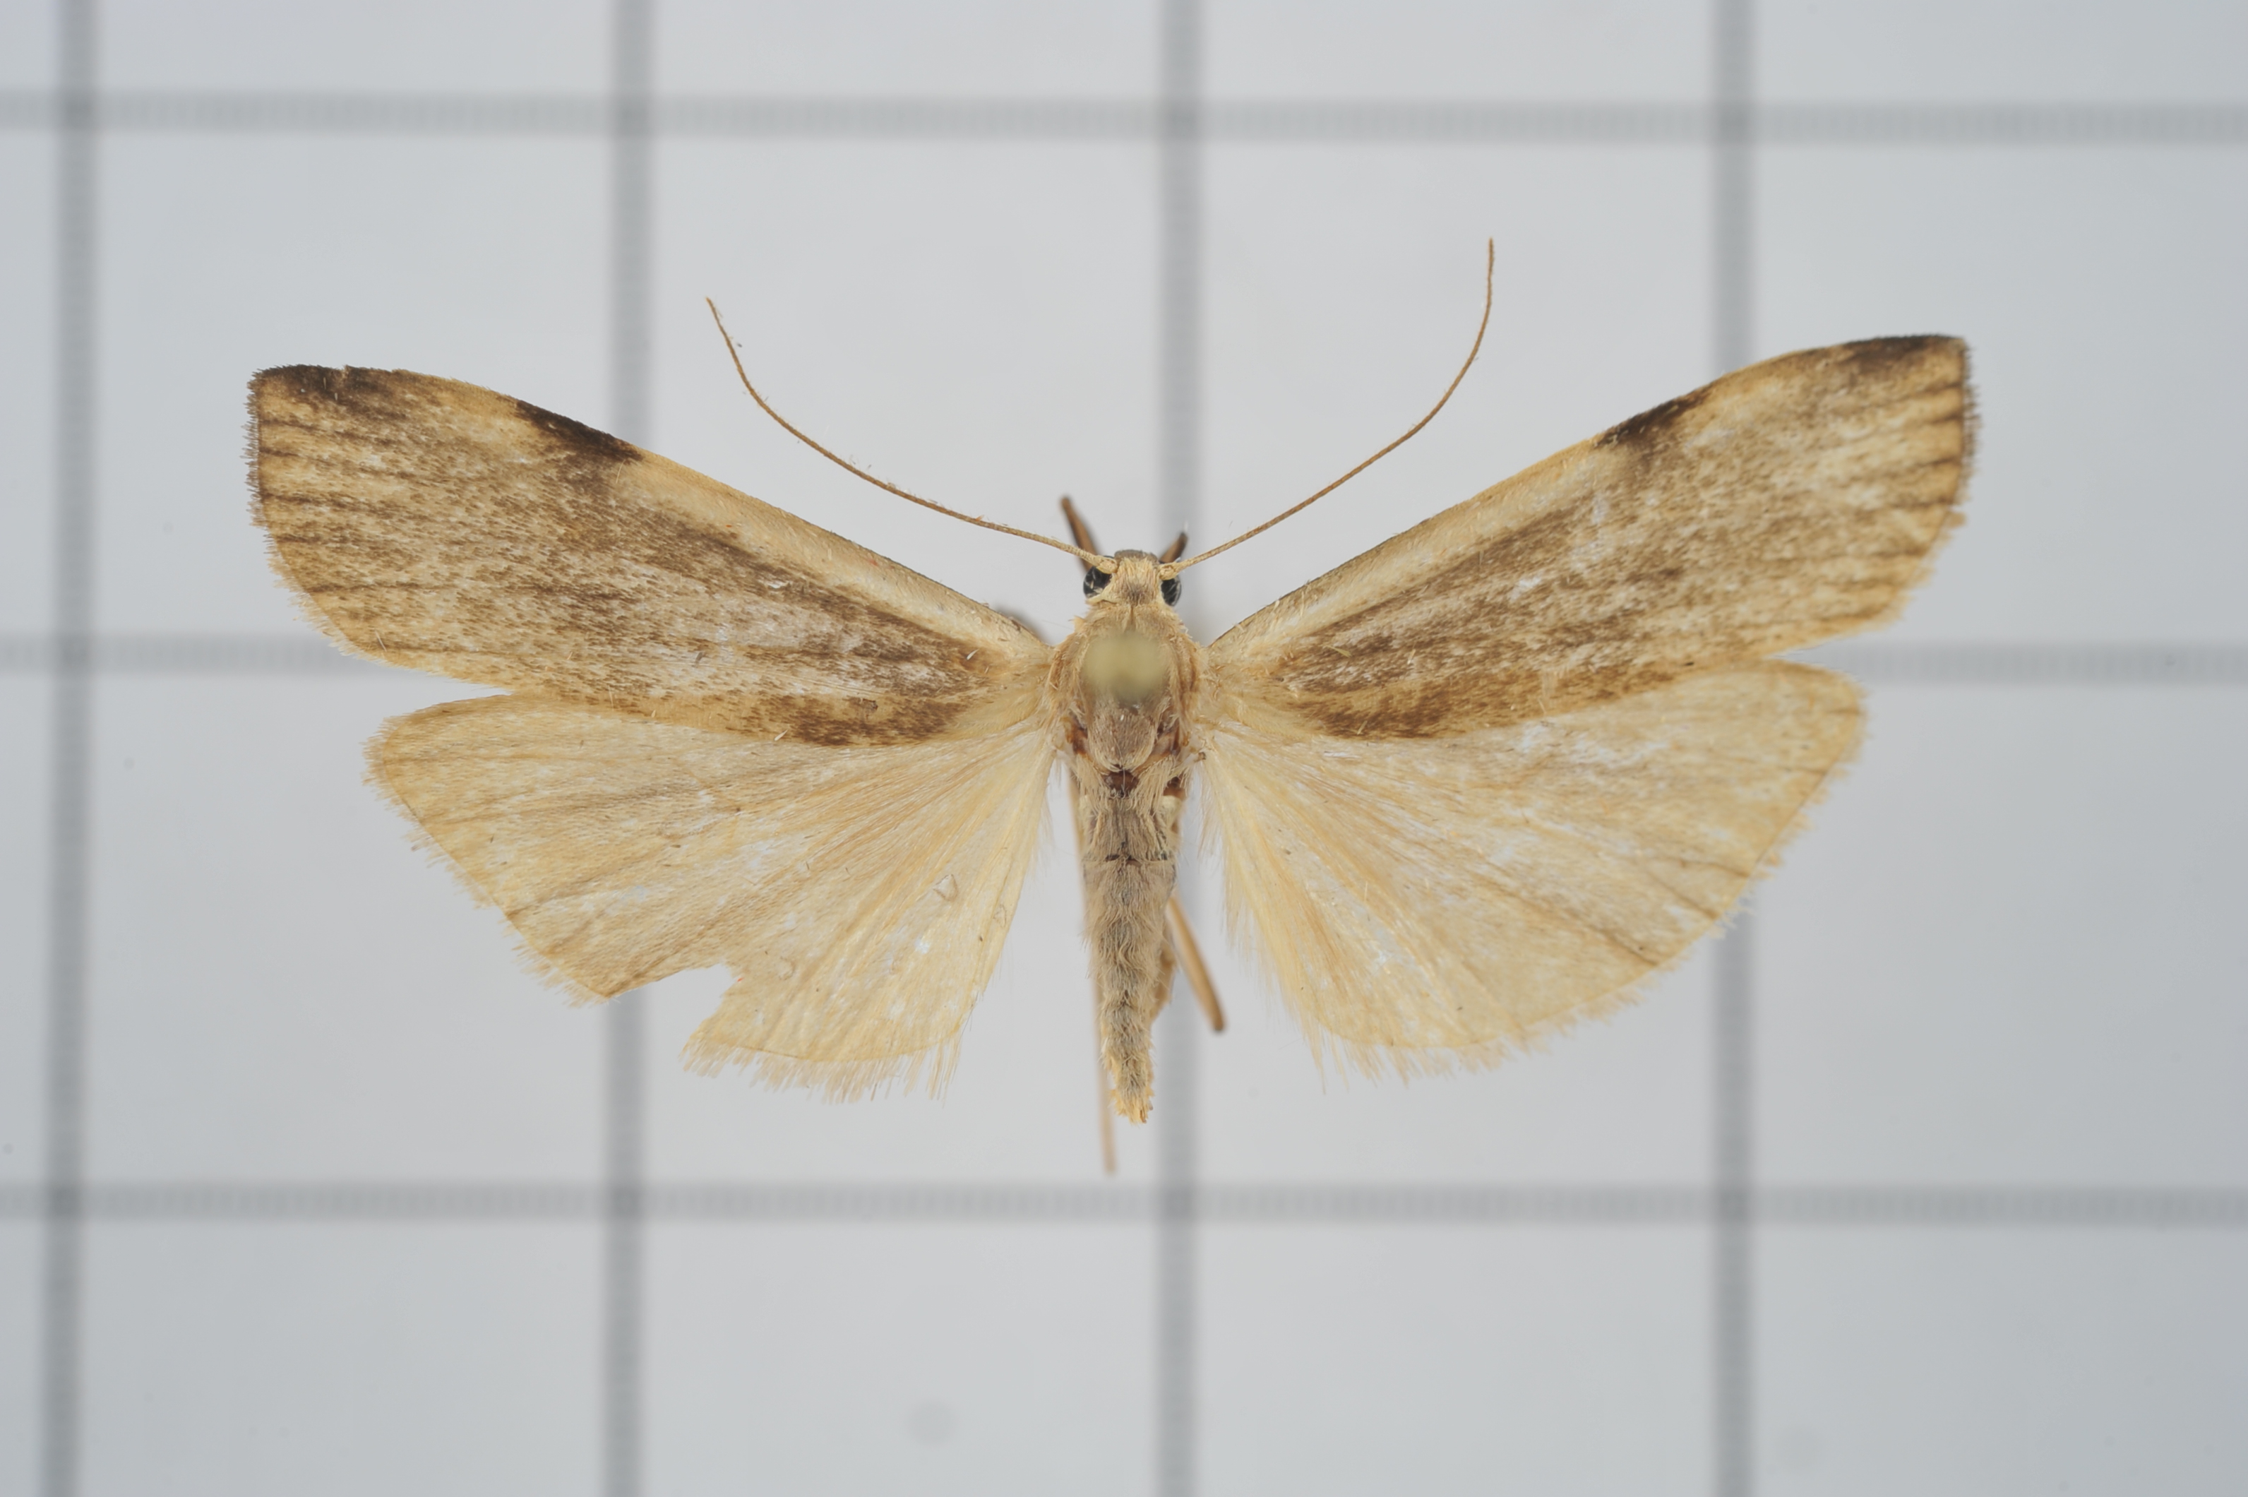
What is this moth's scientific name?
Chinasa costalis bicoloriceps
